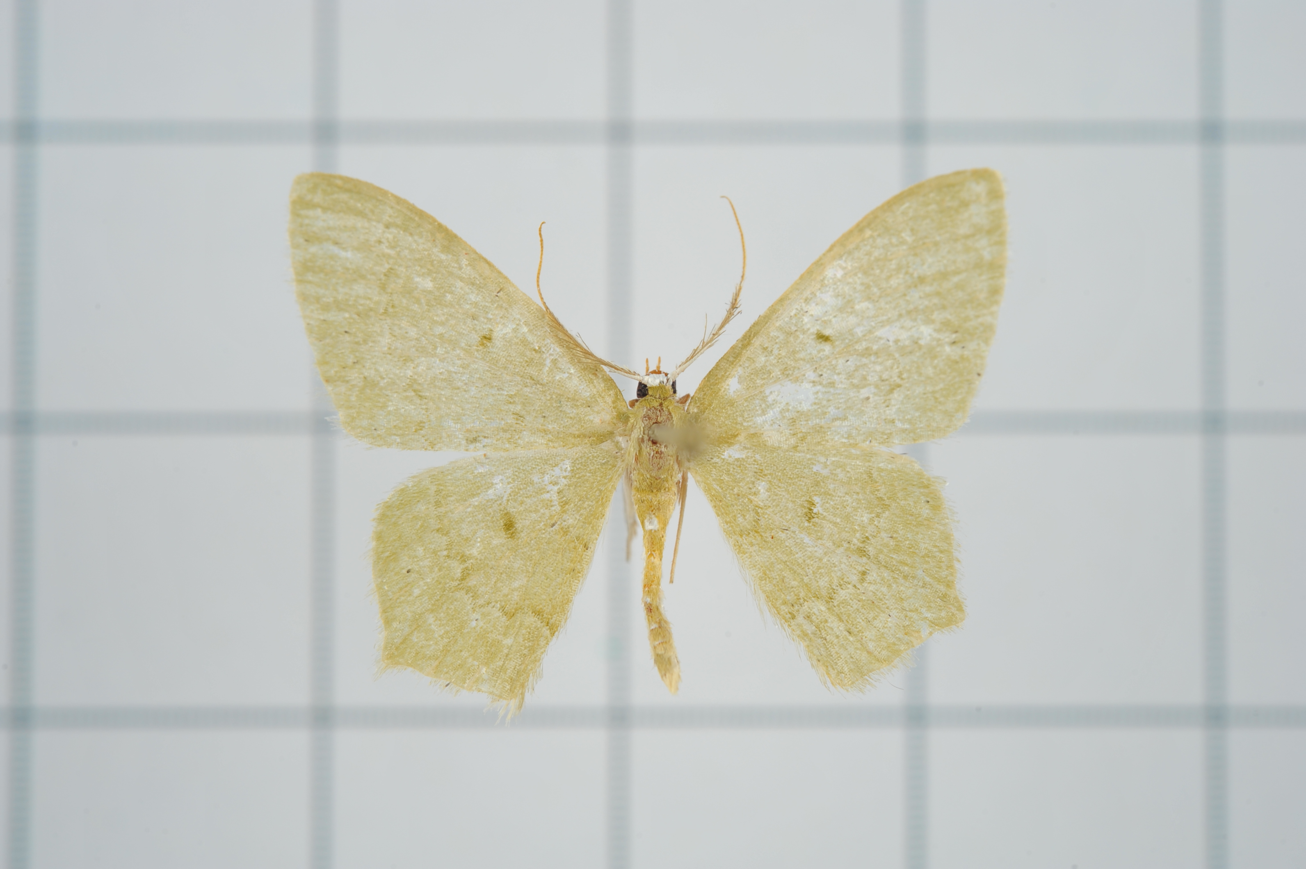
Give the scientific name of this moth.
Jodis nanda
